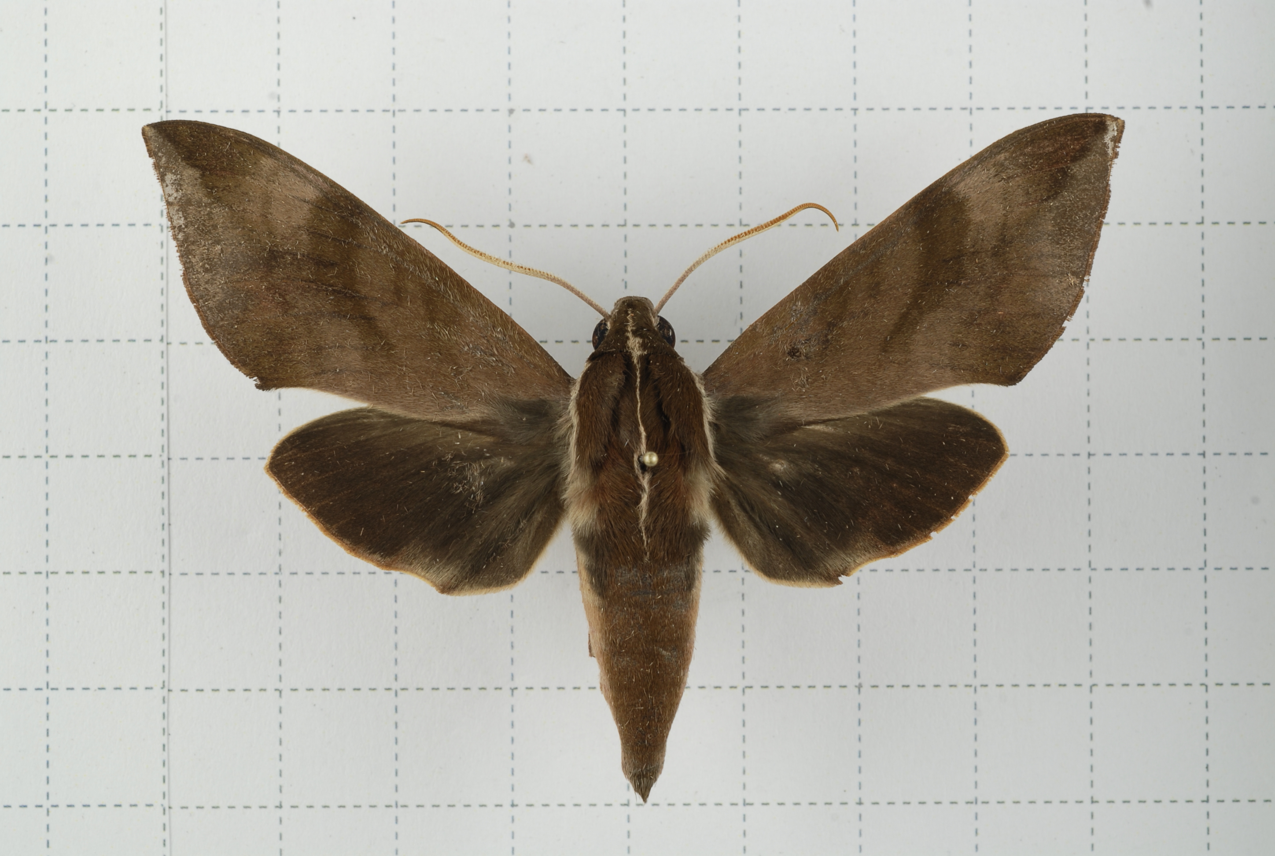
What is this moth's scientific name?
Ampelophaga rubiginosa myosotis
